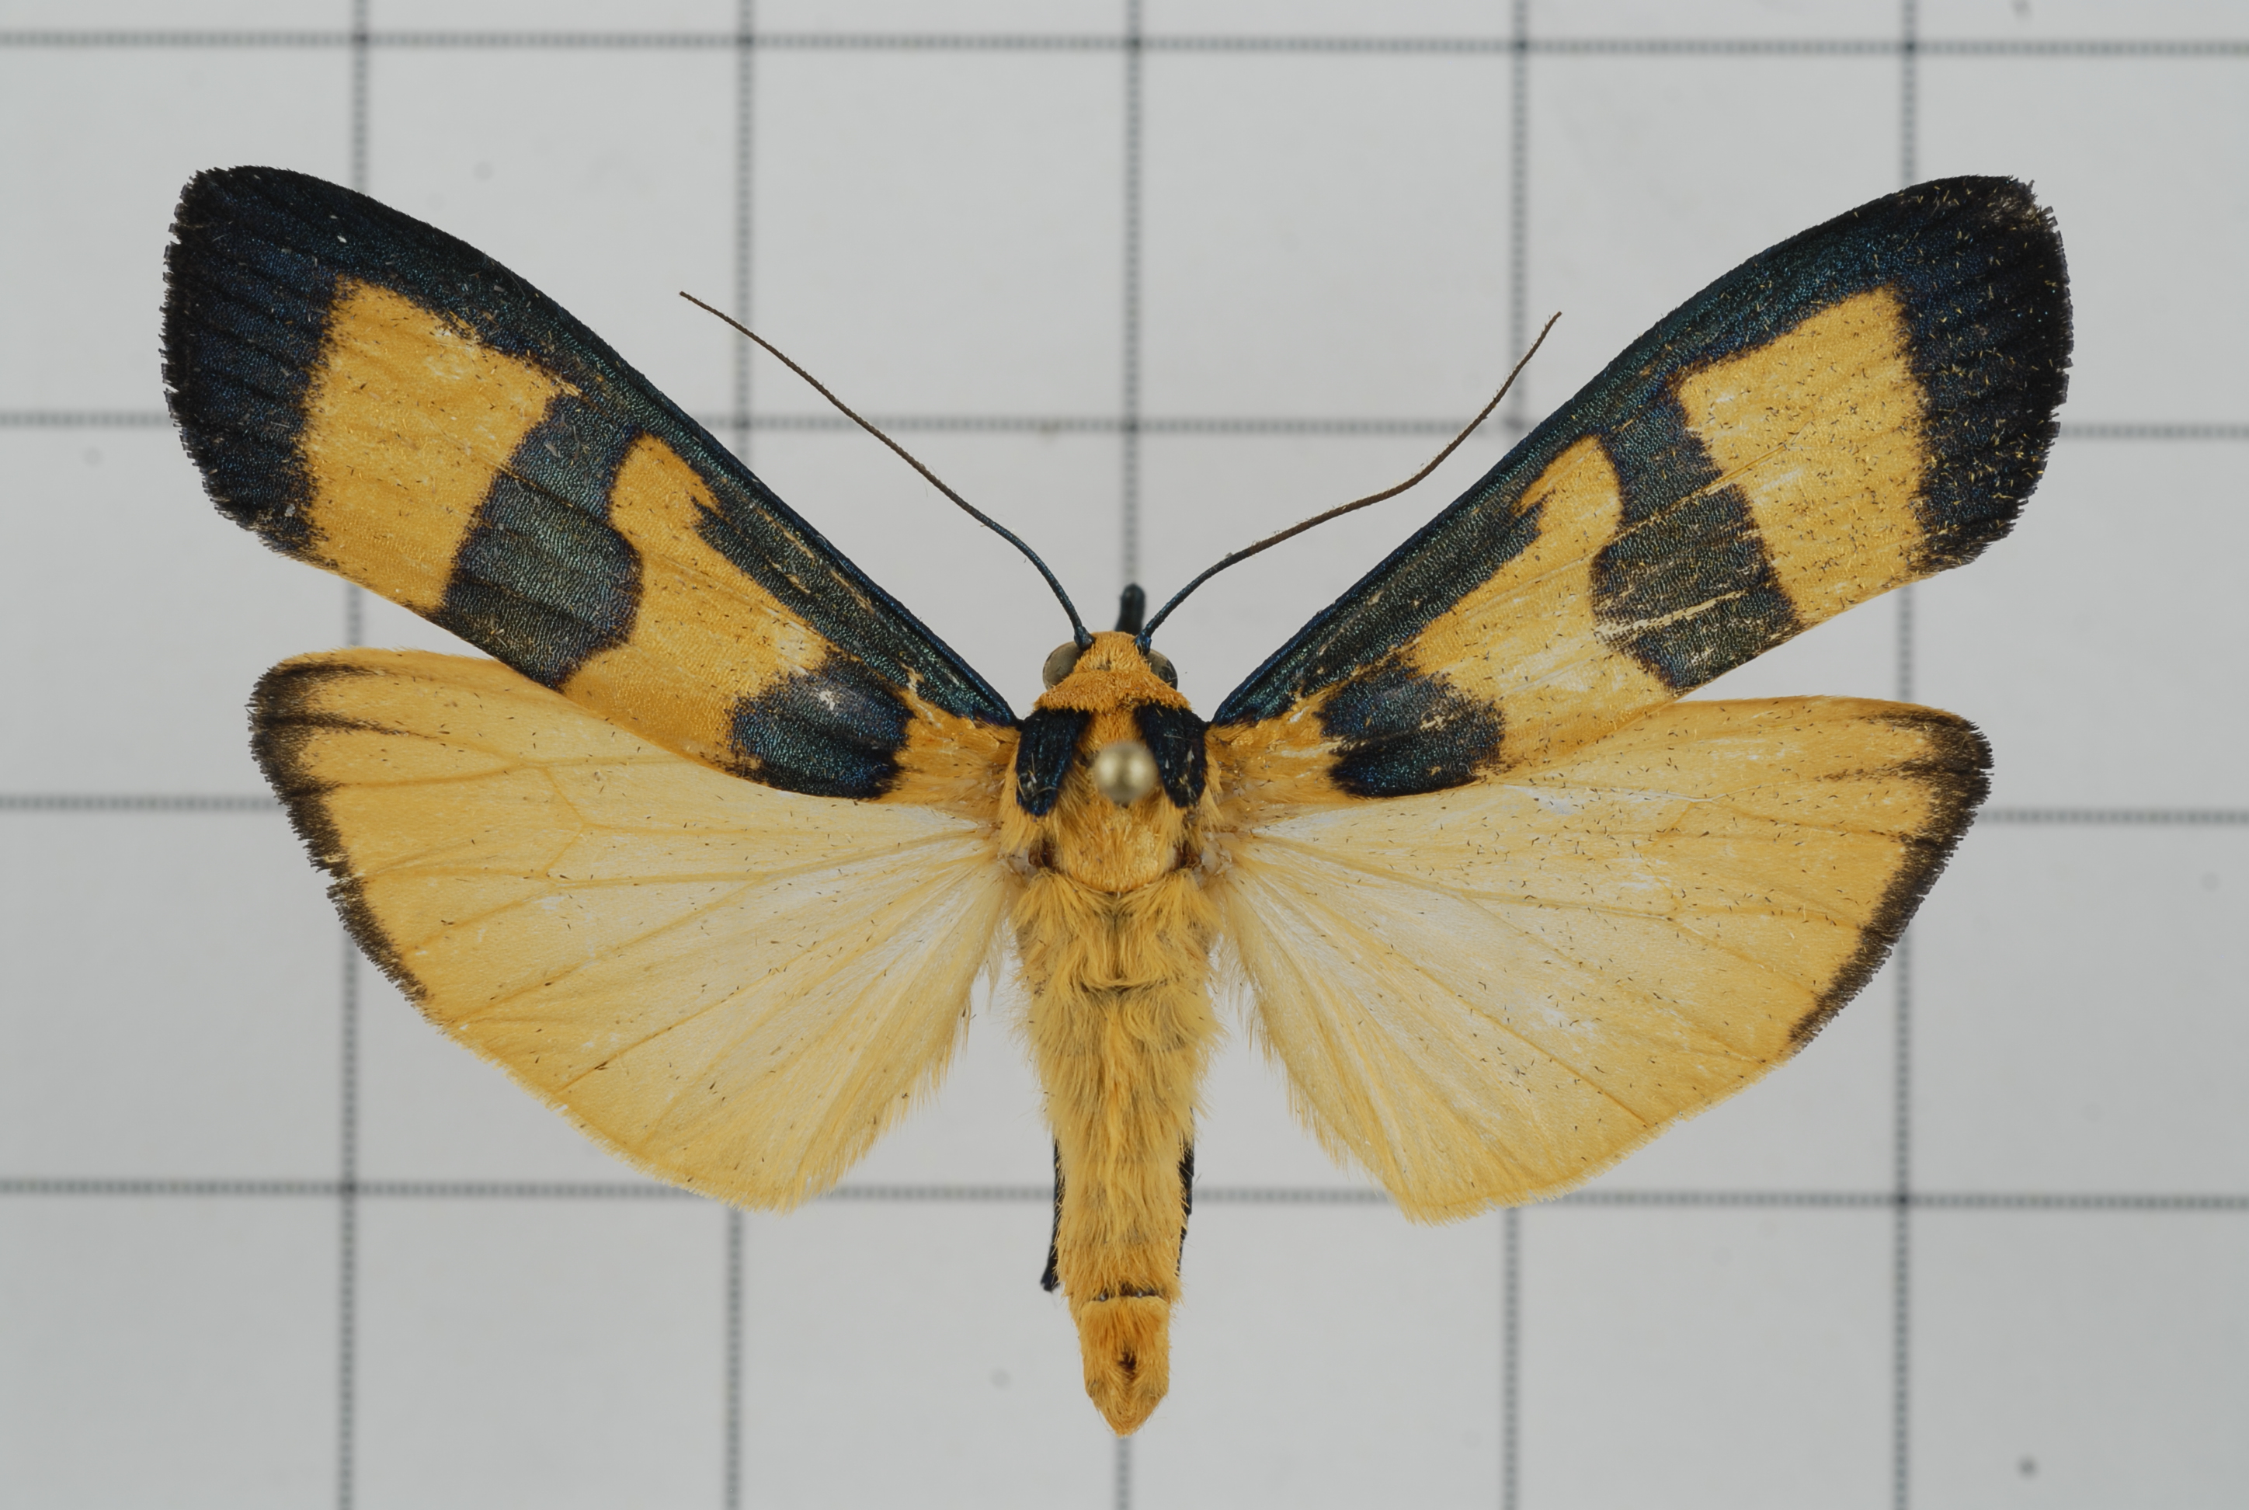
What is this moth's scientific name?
Chrysaeglia magnifica
